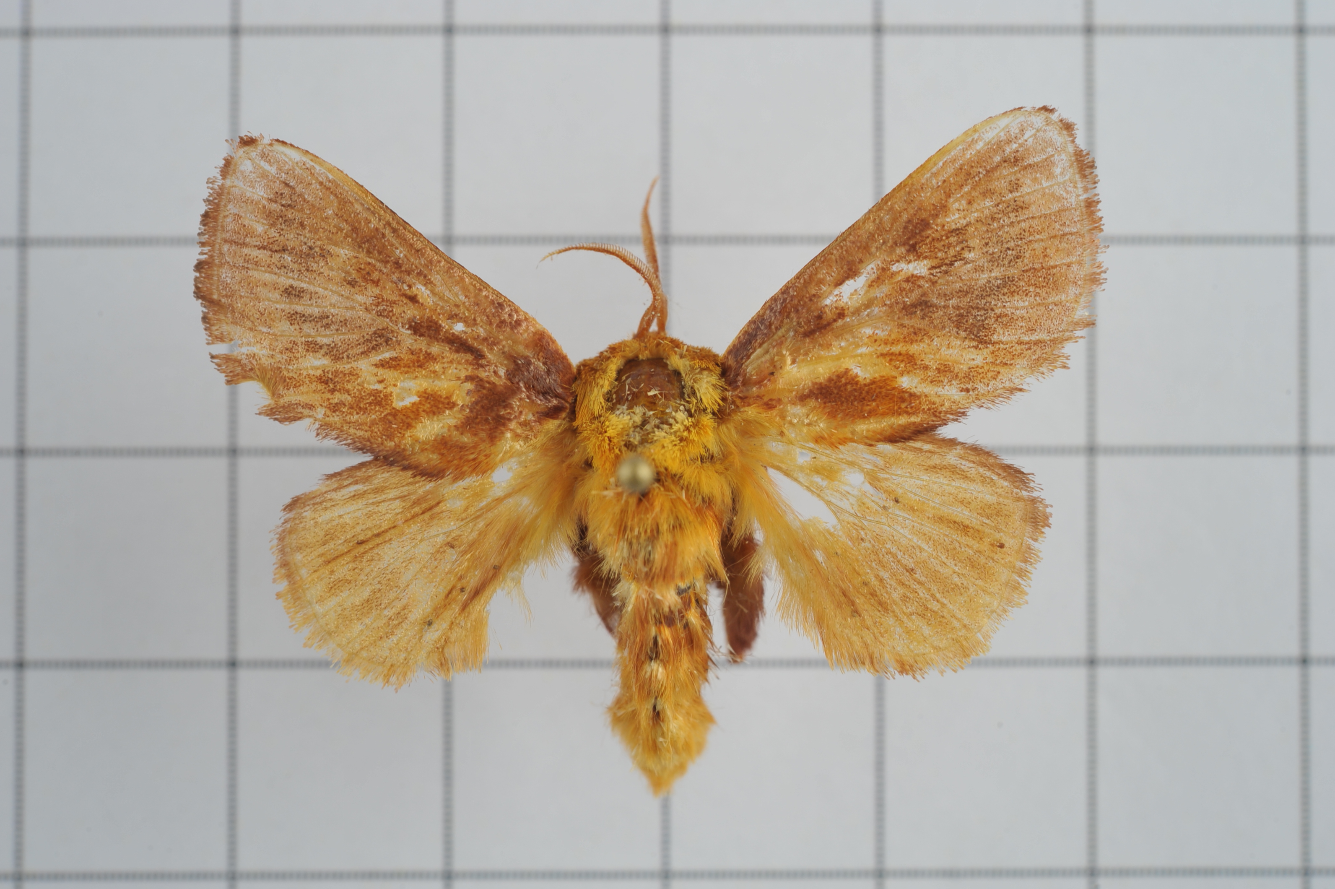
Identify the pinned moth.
Narosoideus flavidorsalis
